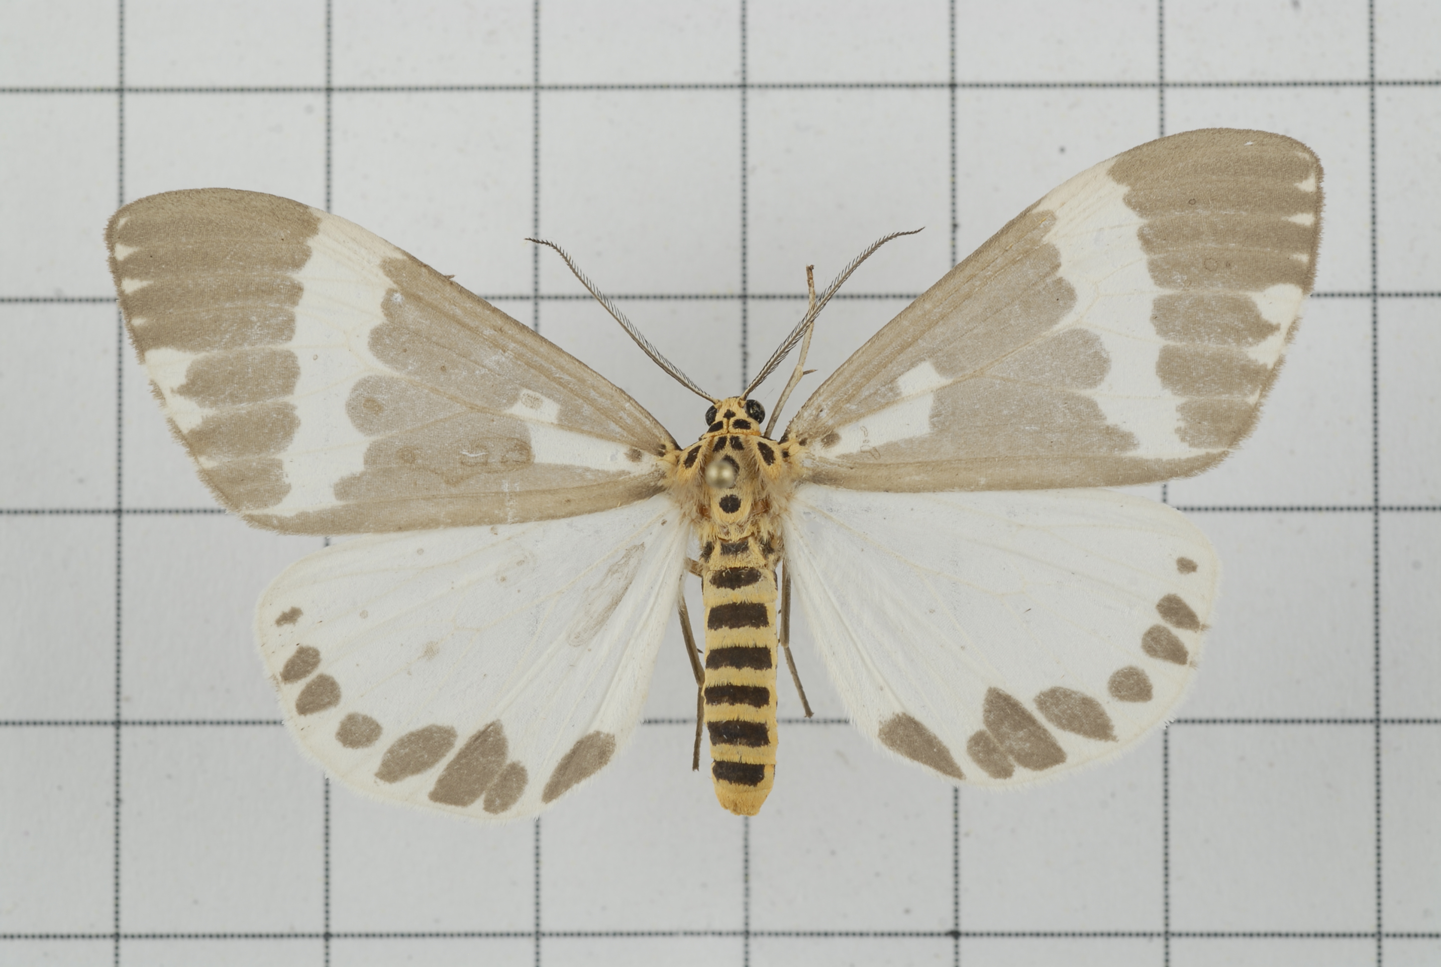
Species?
Nyctemera albofasciata
